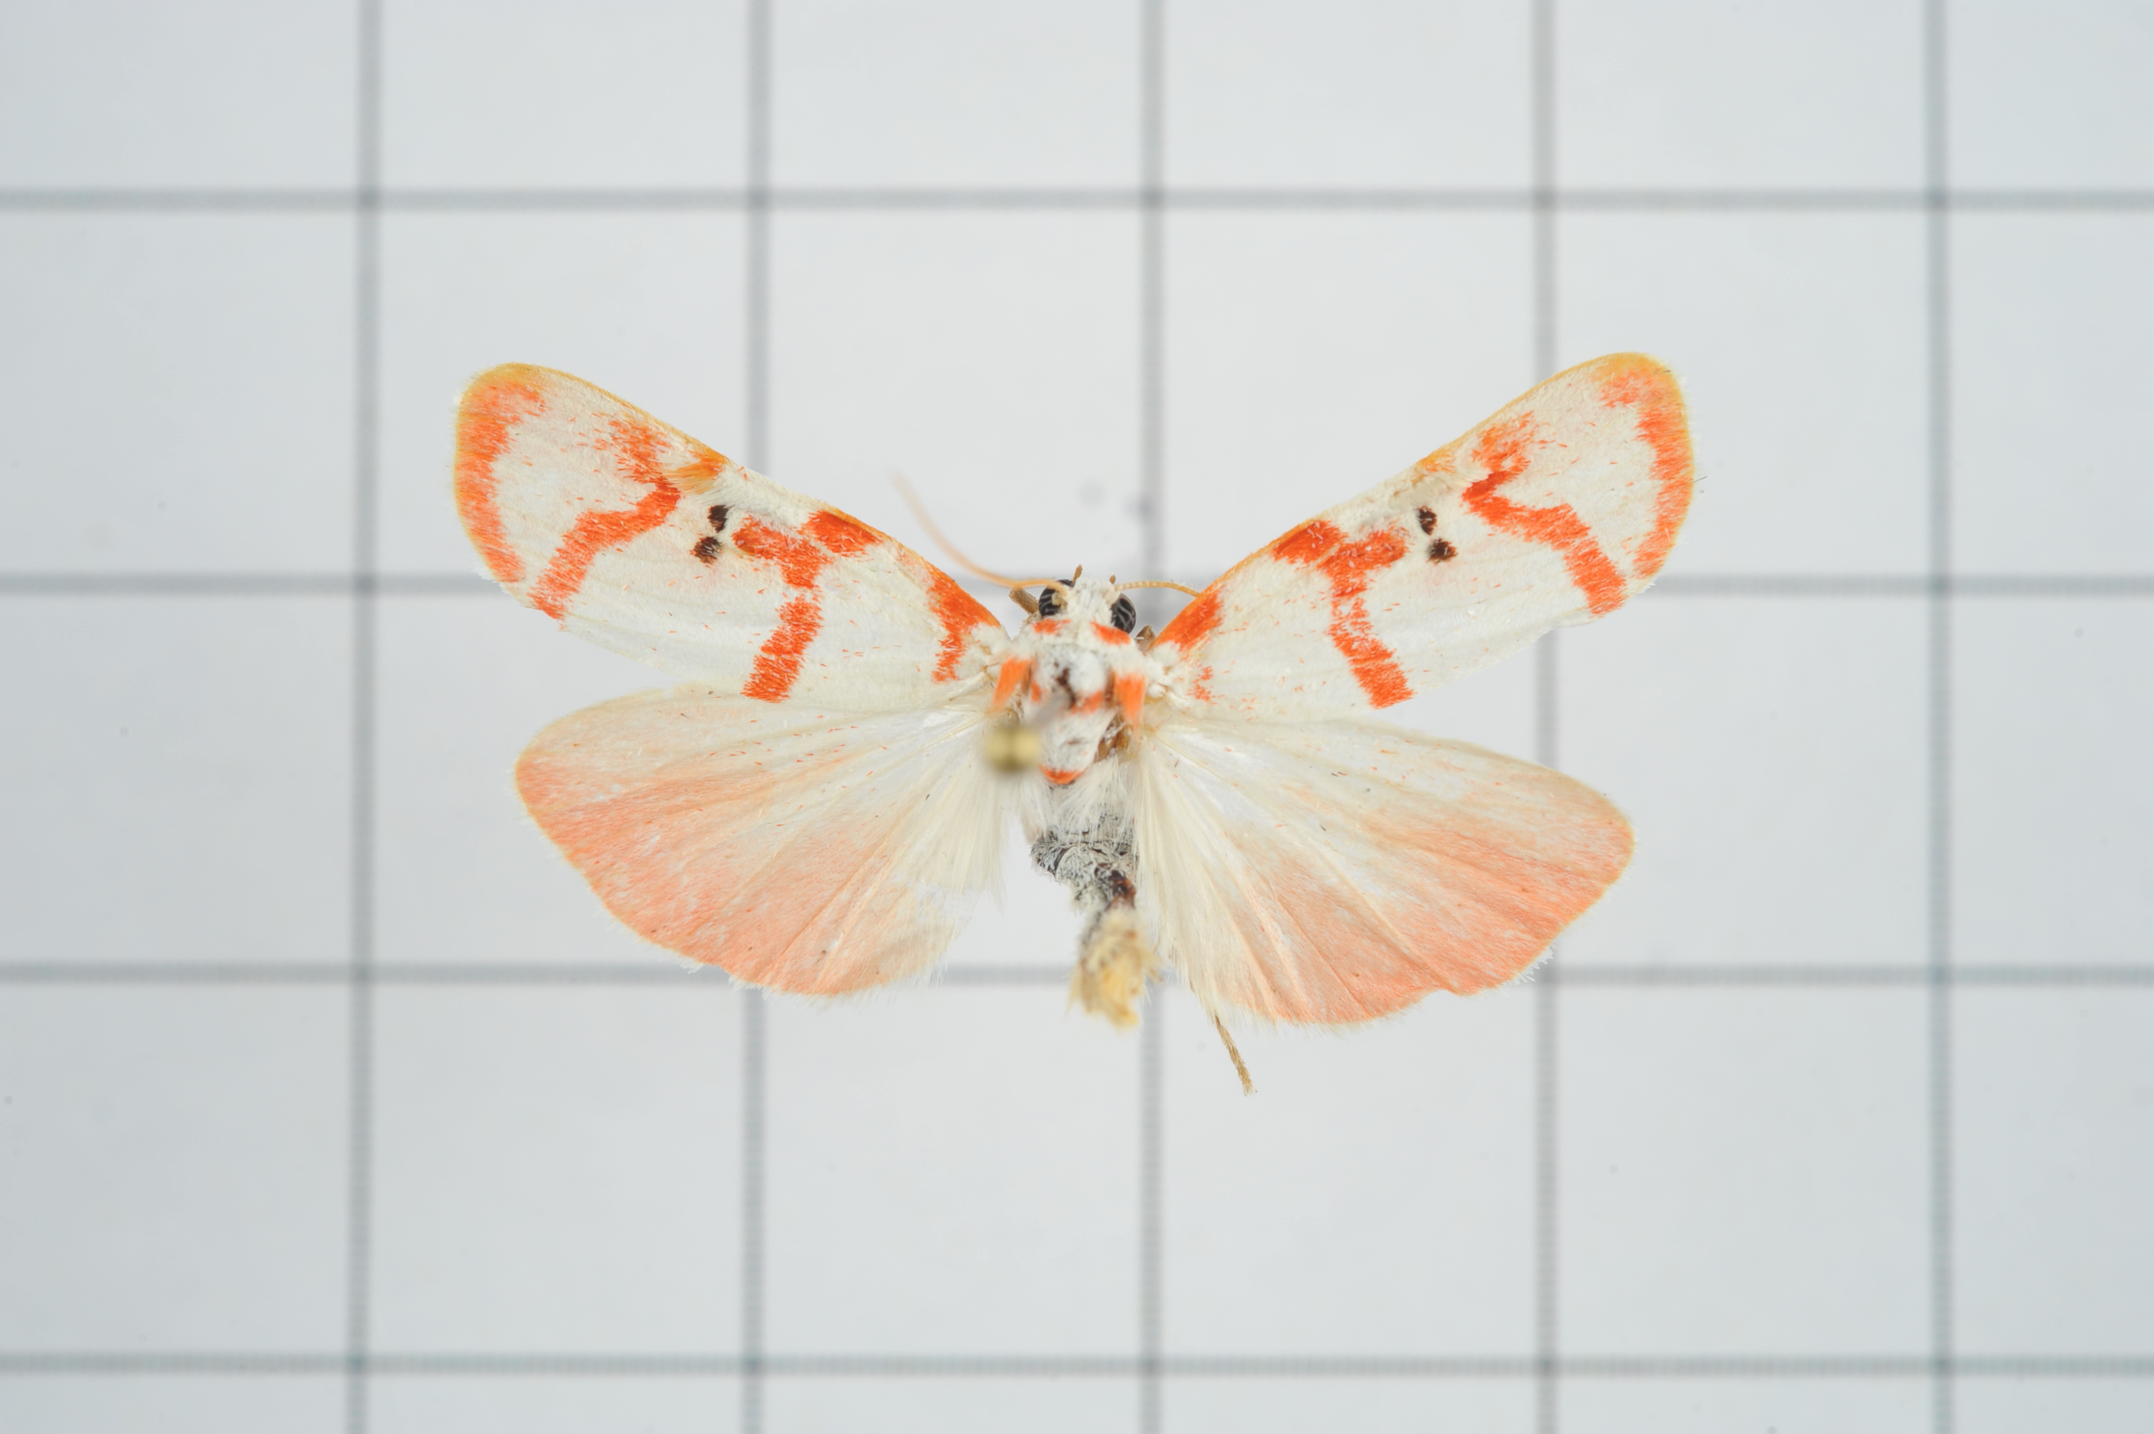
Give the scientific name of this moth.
Cyana hamata hamata
